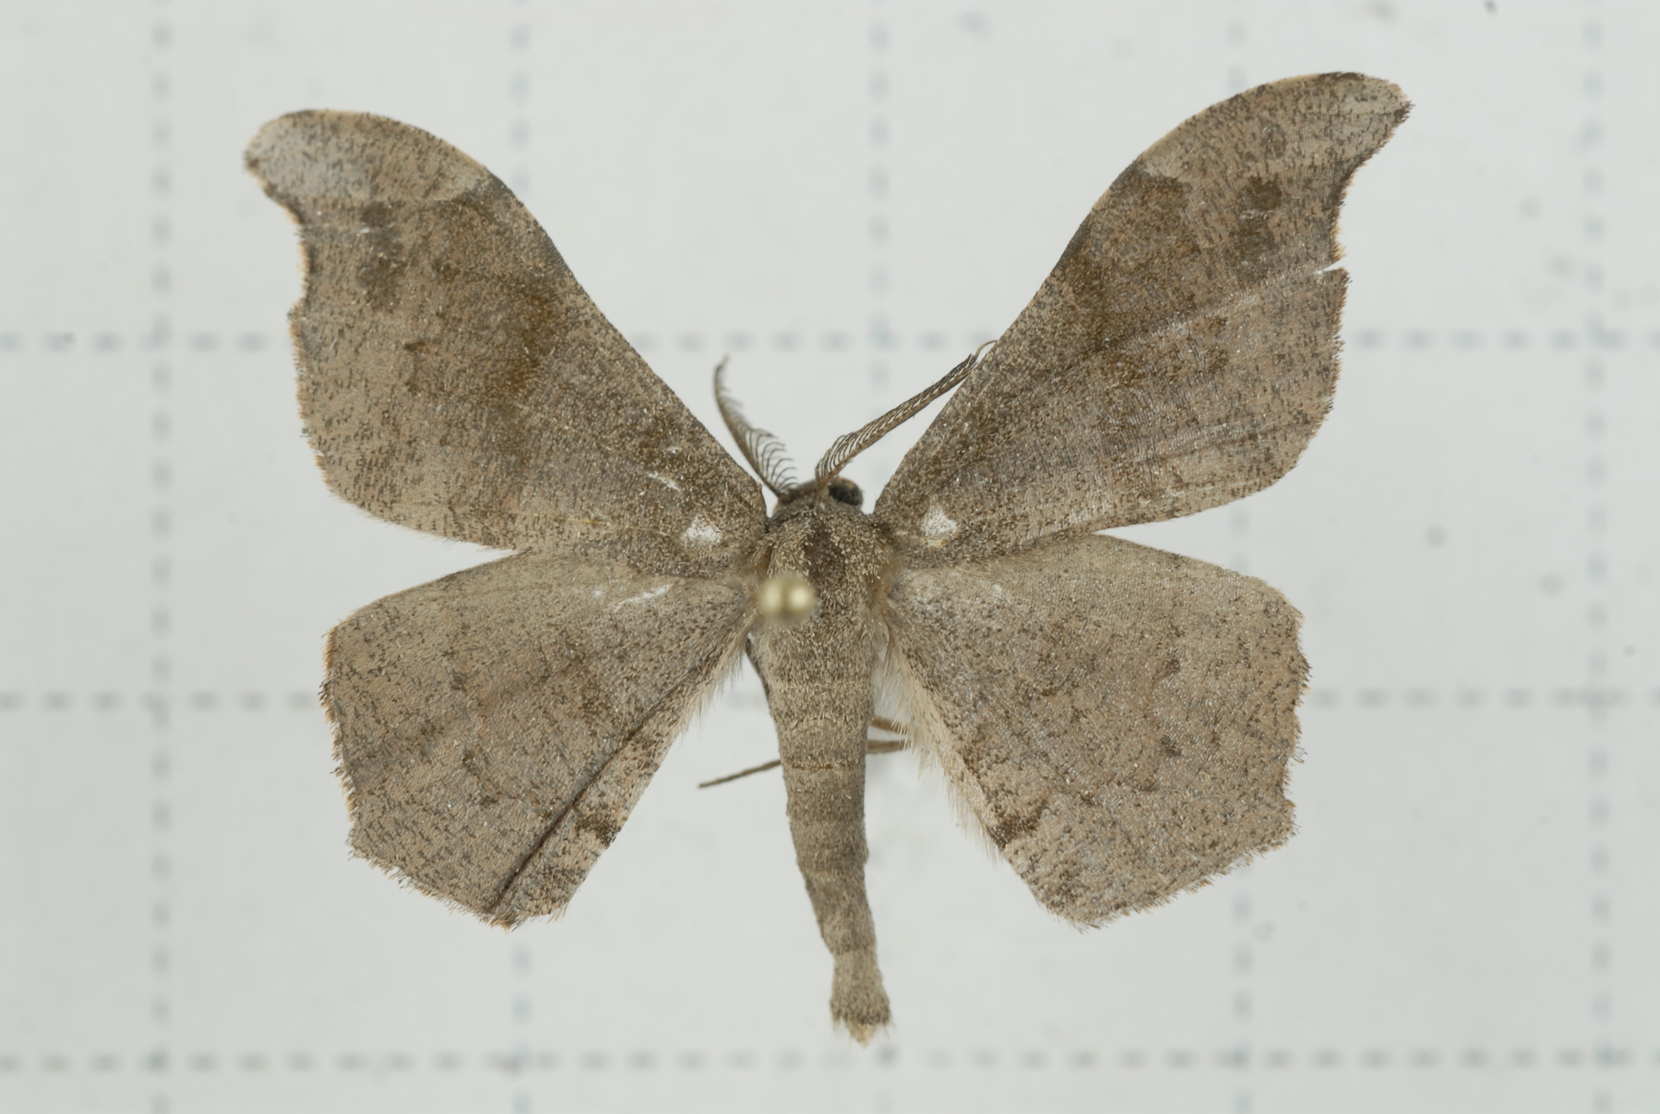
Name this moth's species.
Hyposidra talaca talaca
